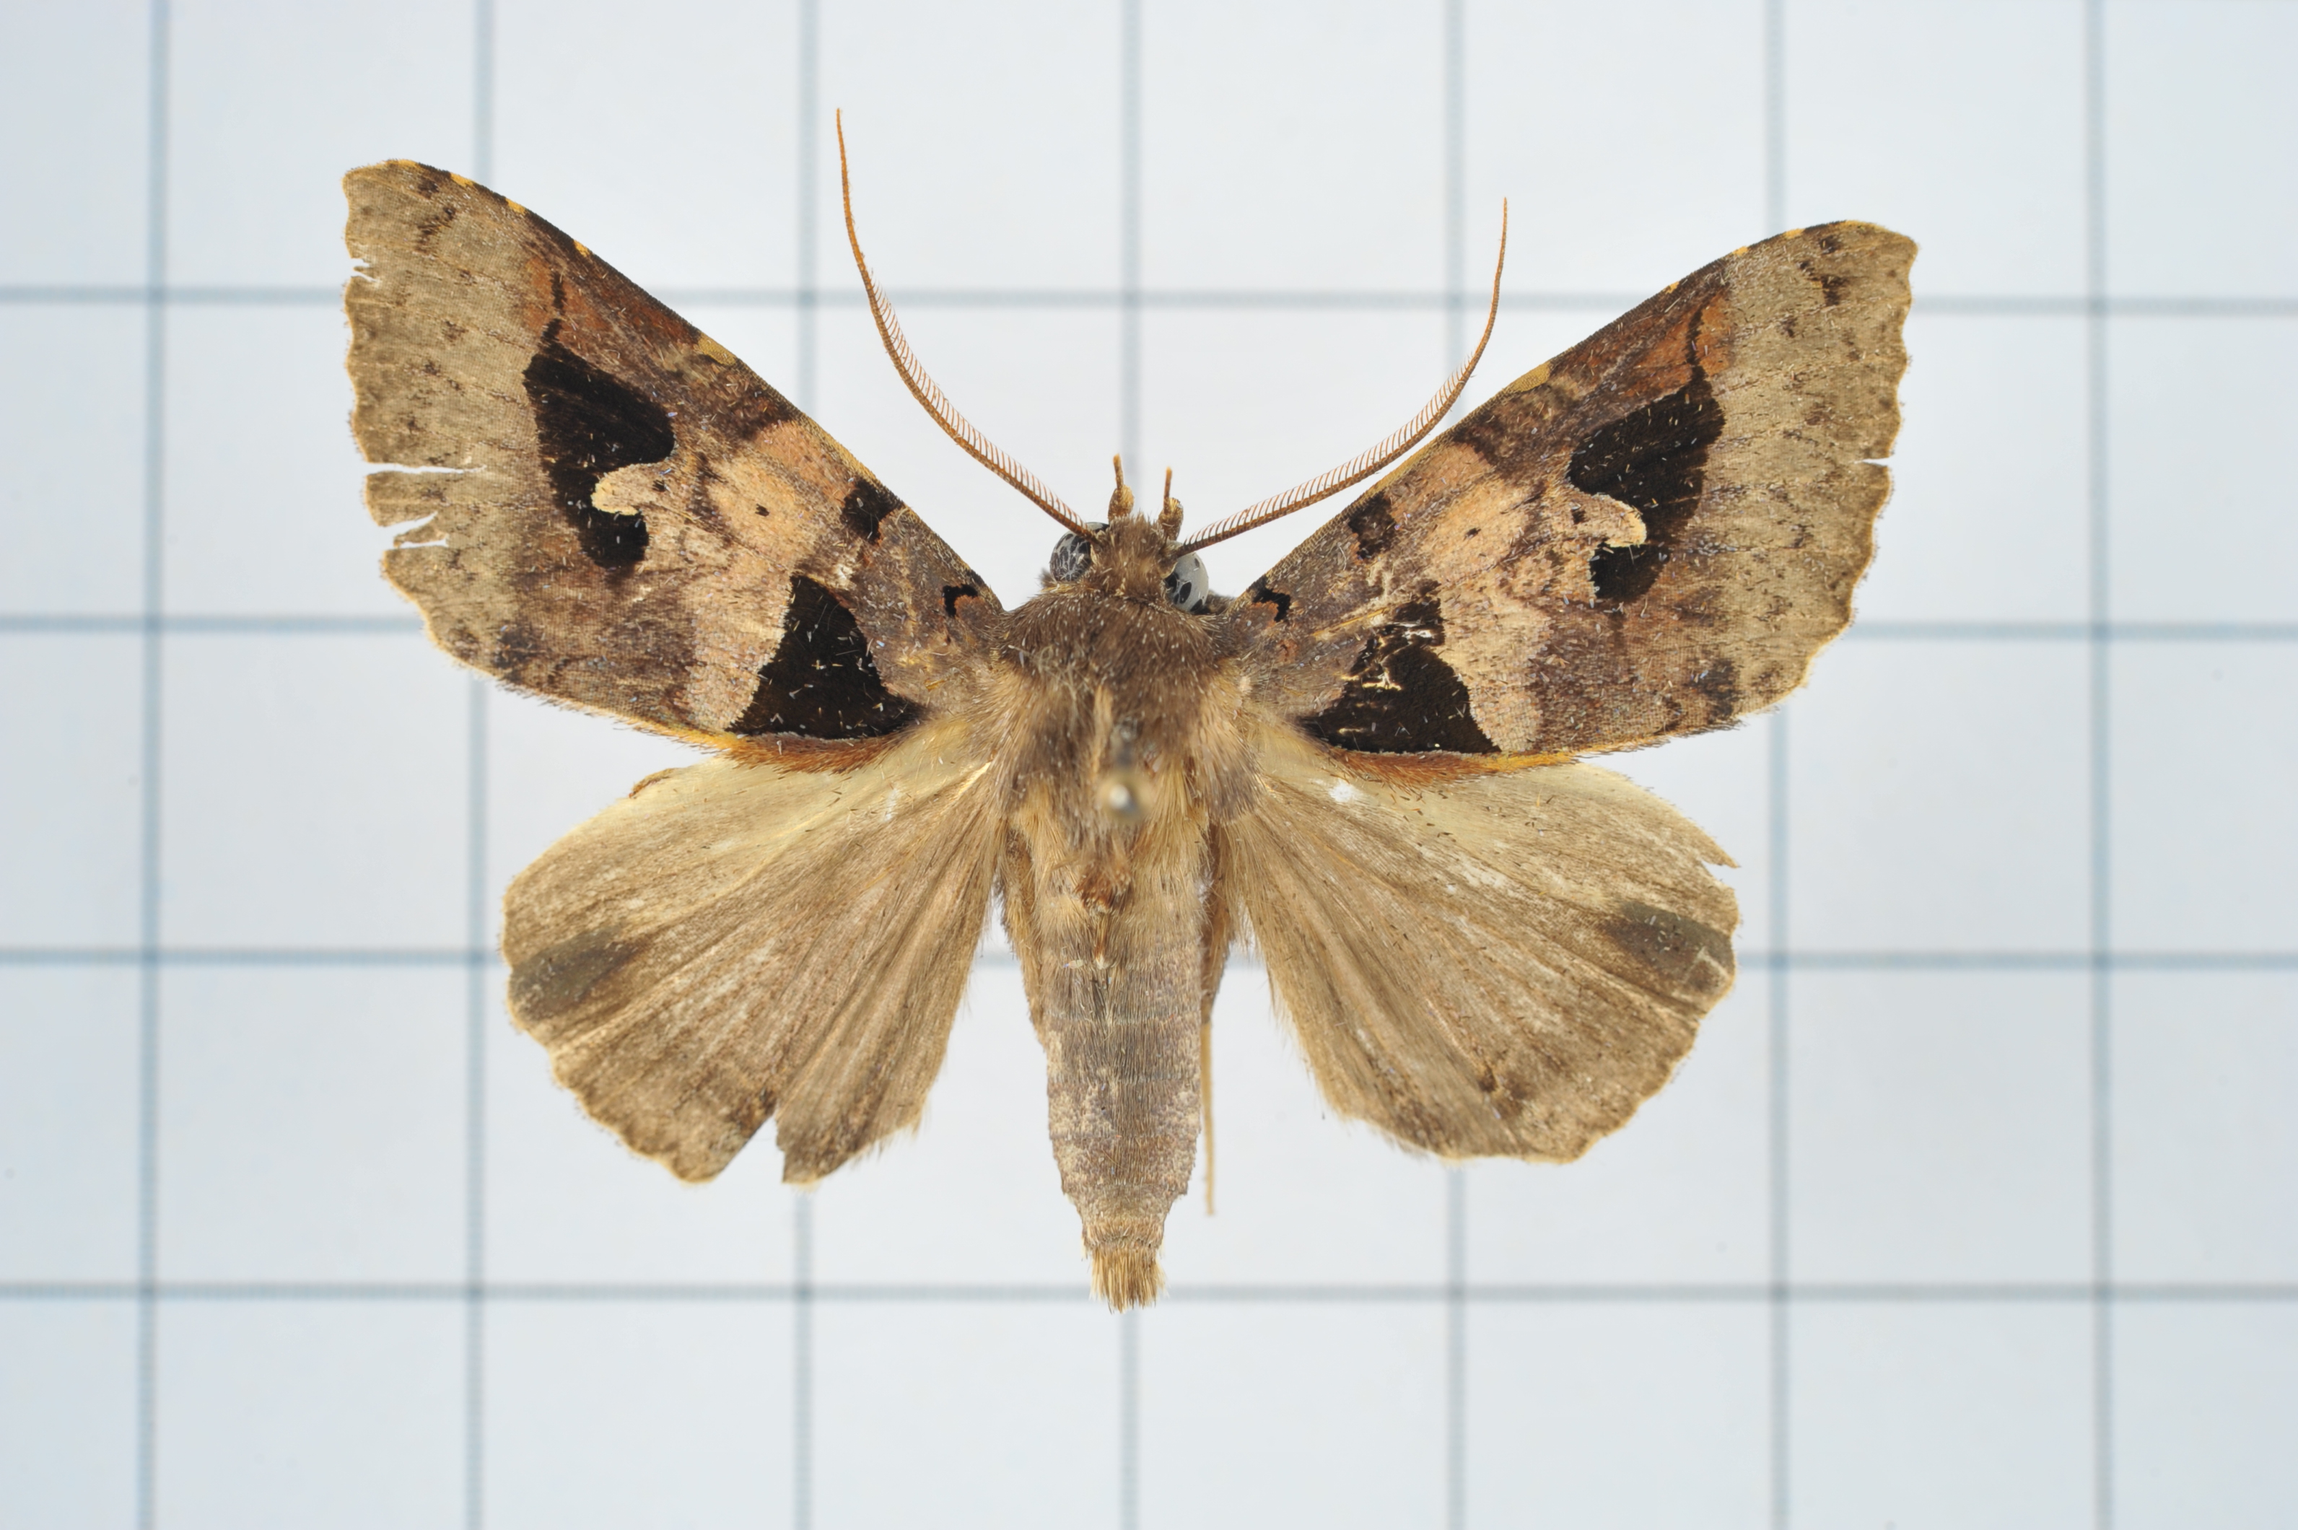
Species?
Avatha chinensis
